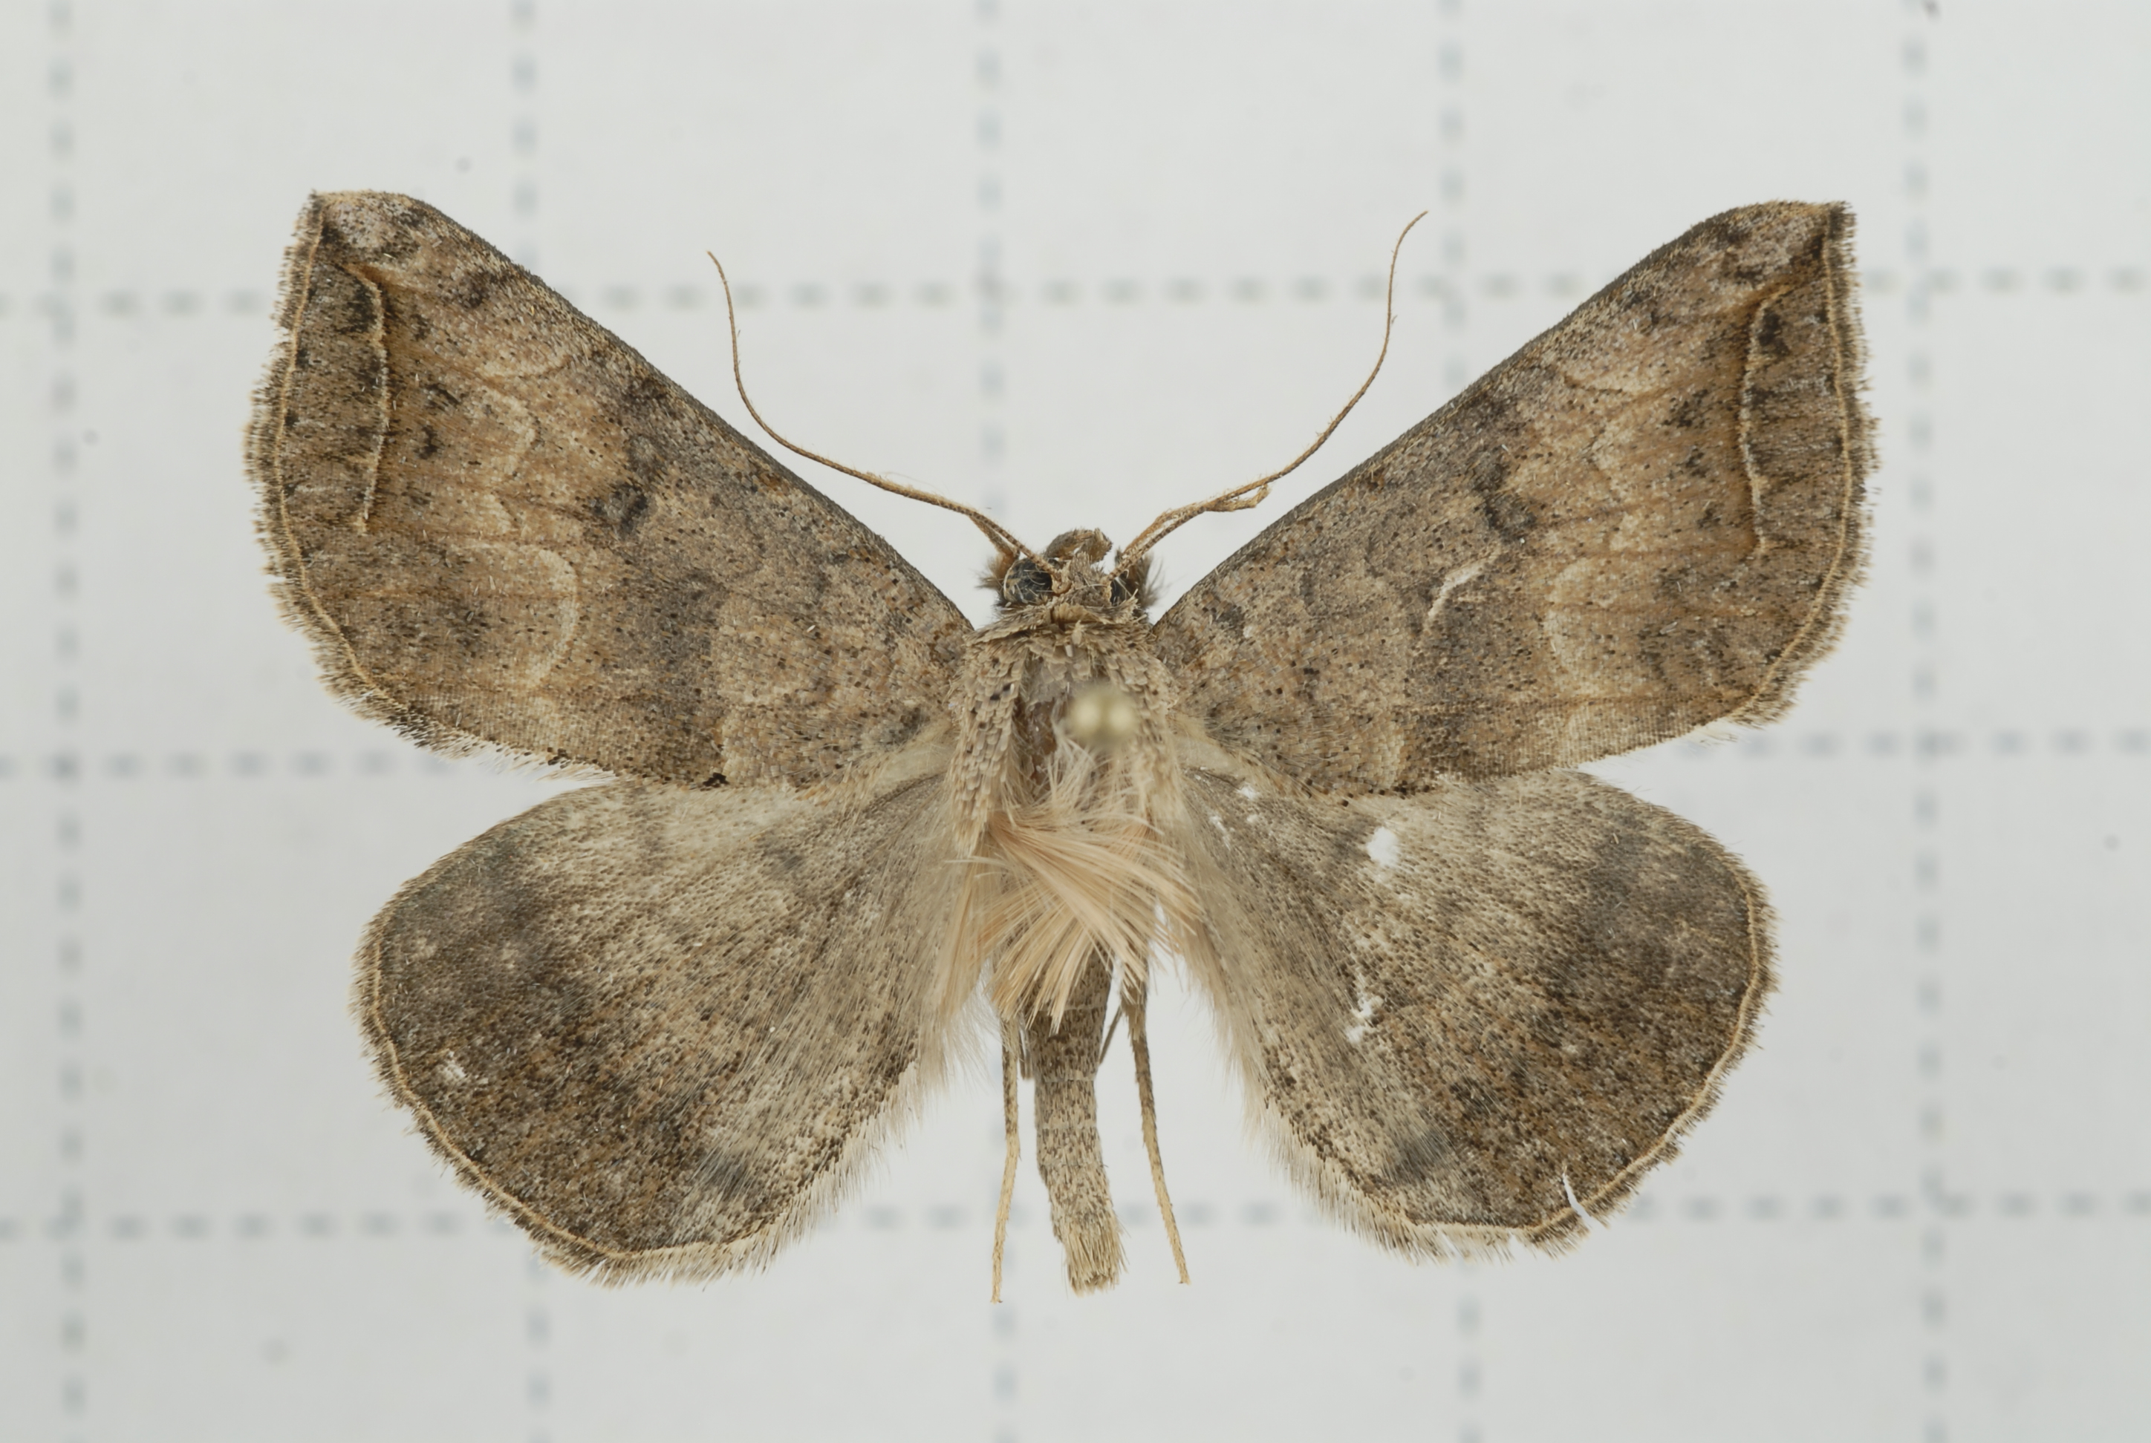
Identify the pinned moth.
Blasticorhinus rivulosa
